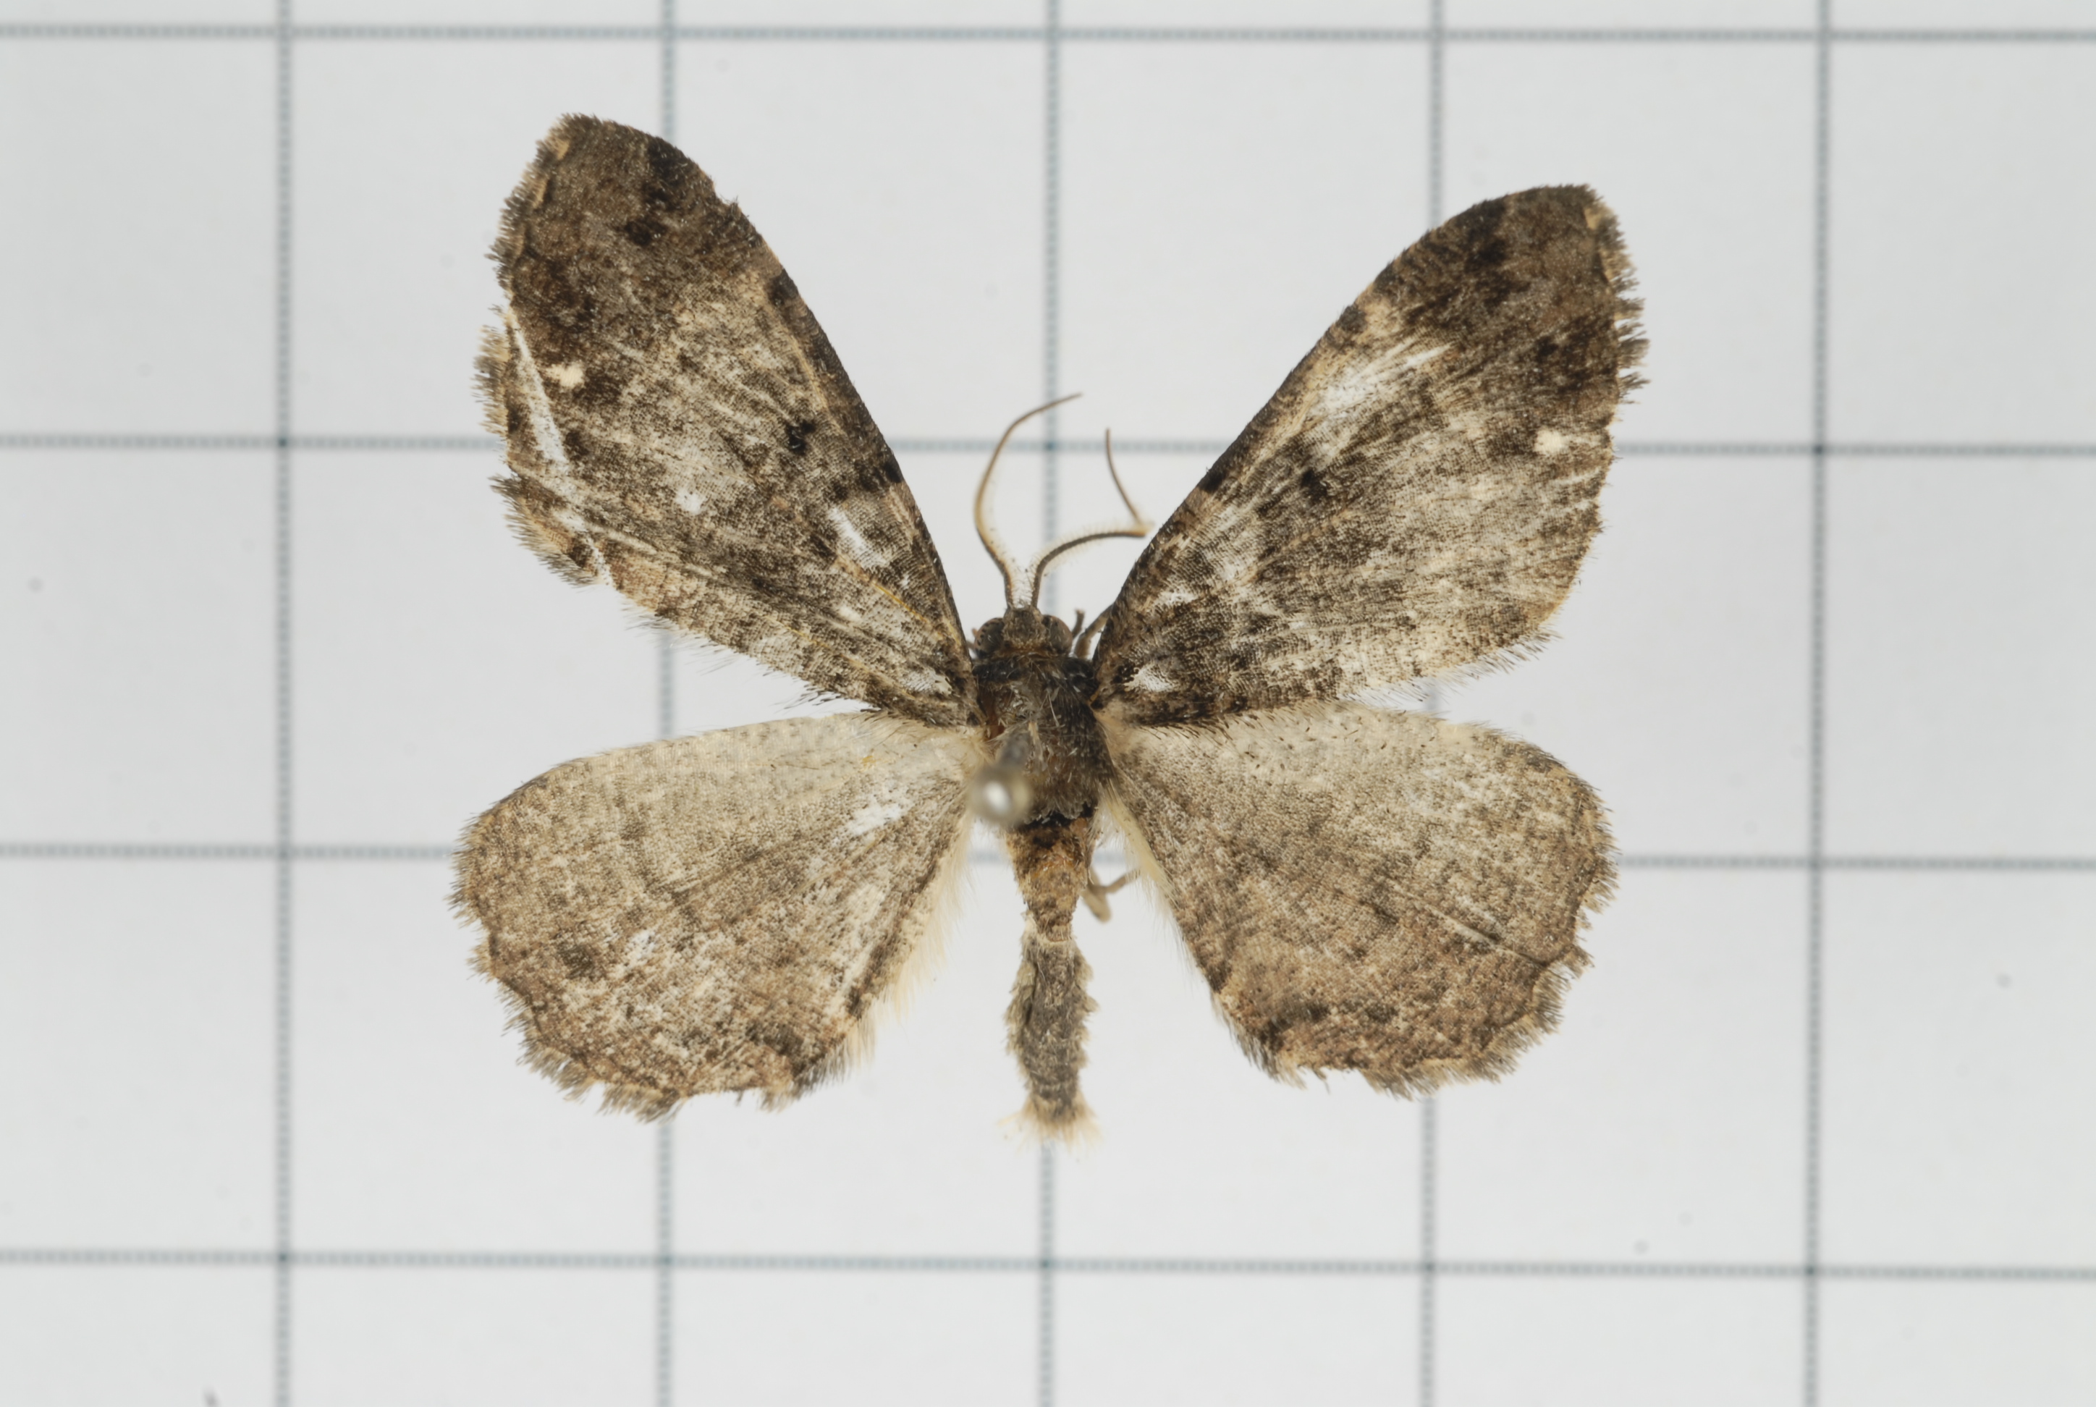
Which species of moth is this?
Parectropis subflava
